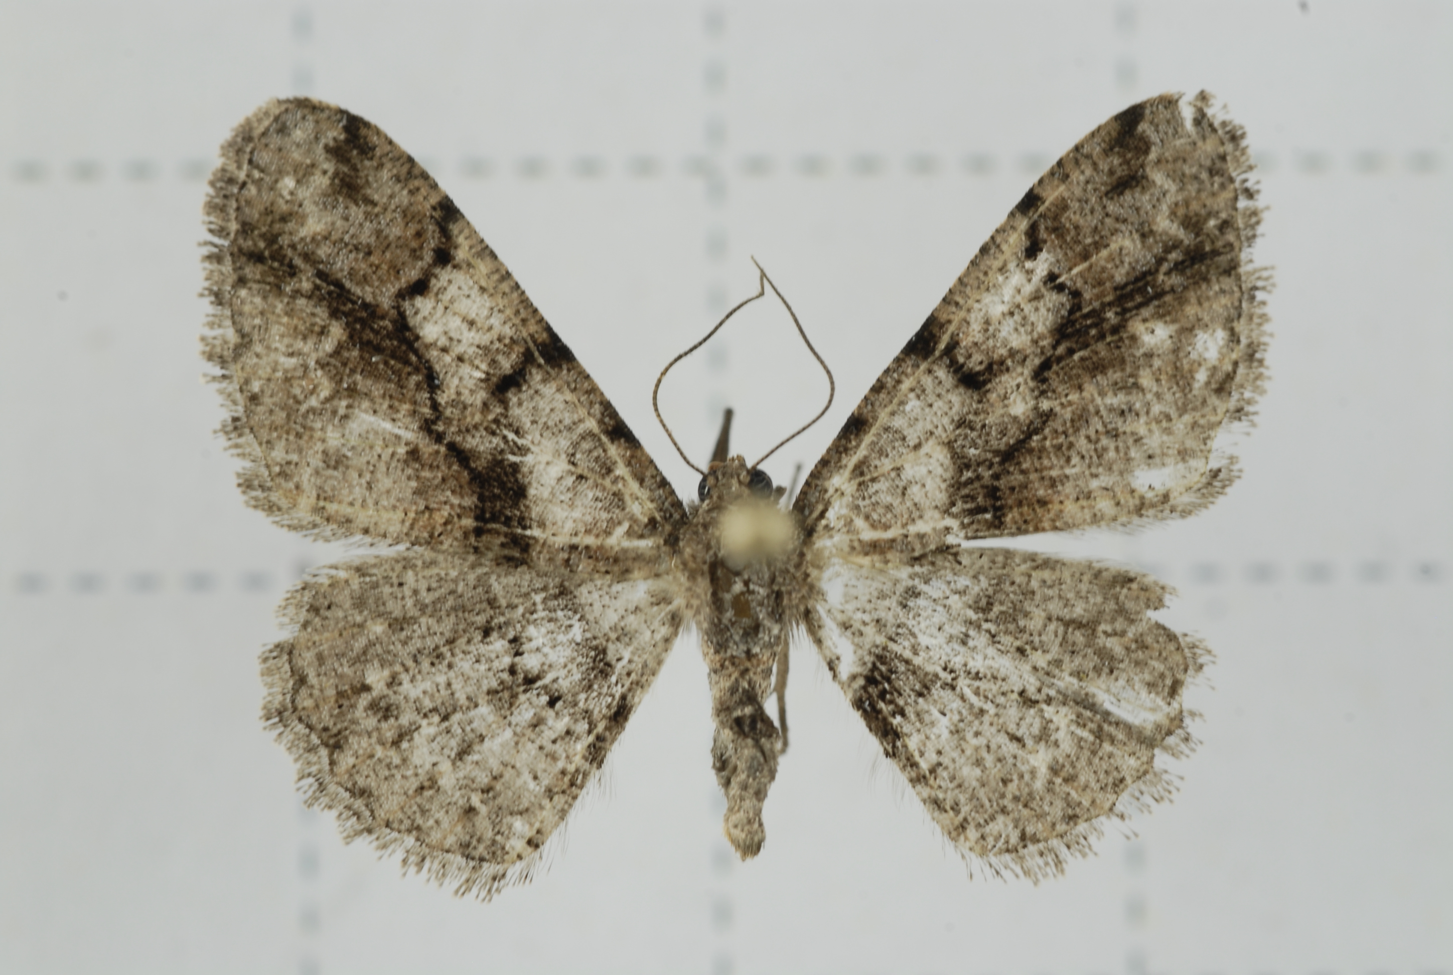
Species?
Satoblephara owadai
